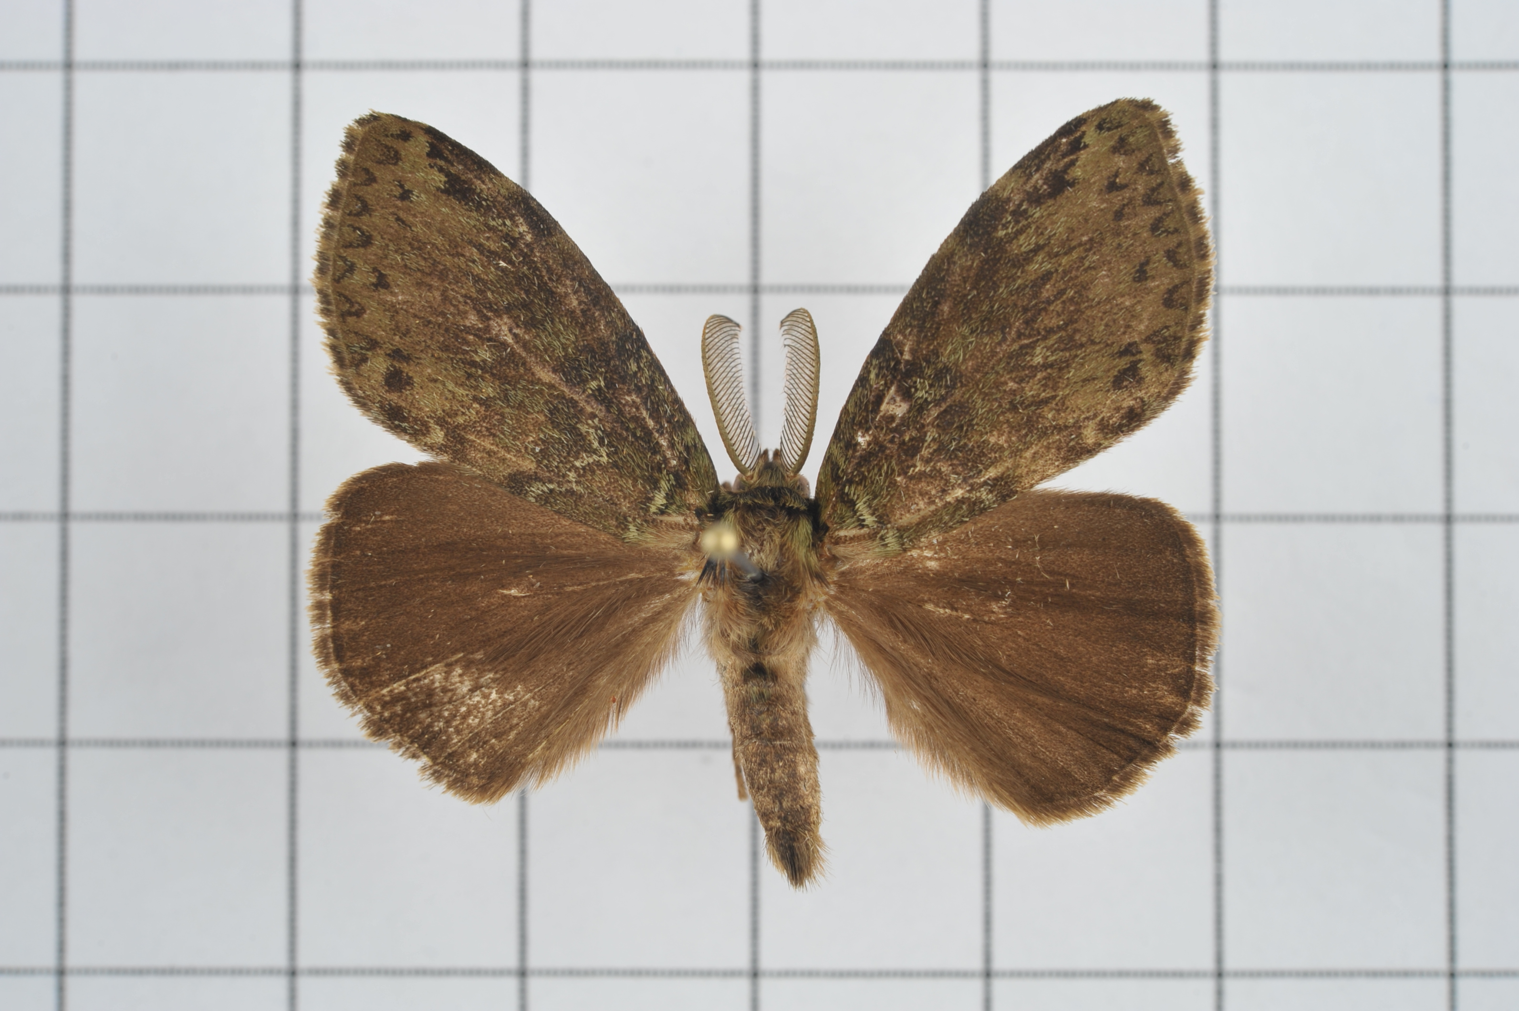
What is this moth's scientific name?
Ilema olivacea
